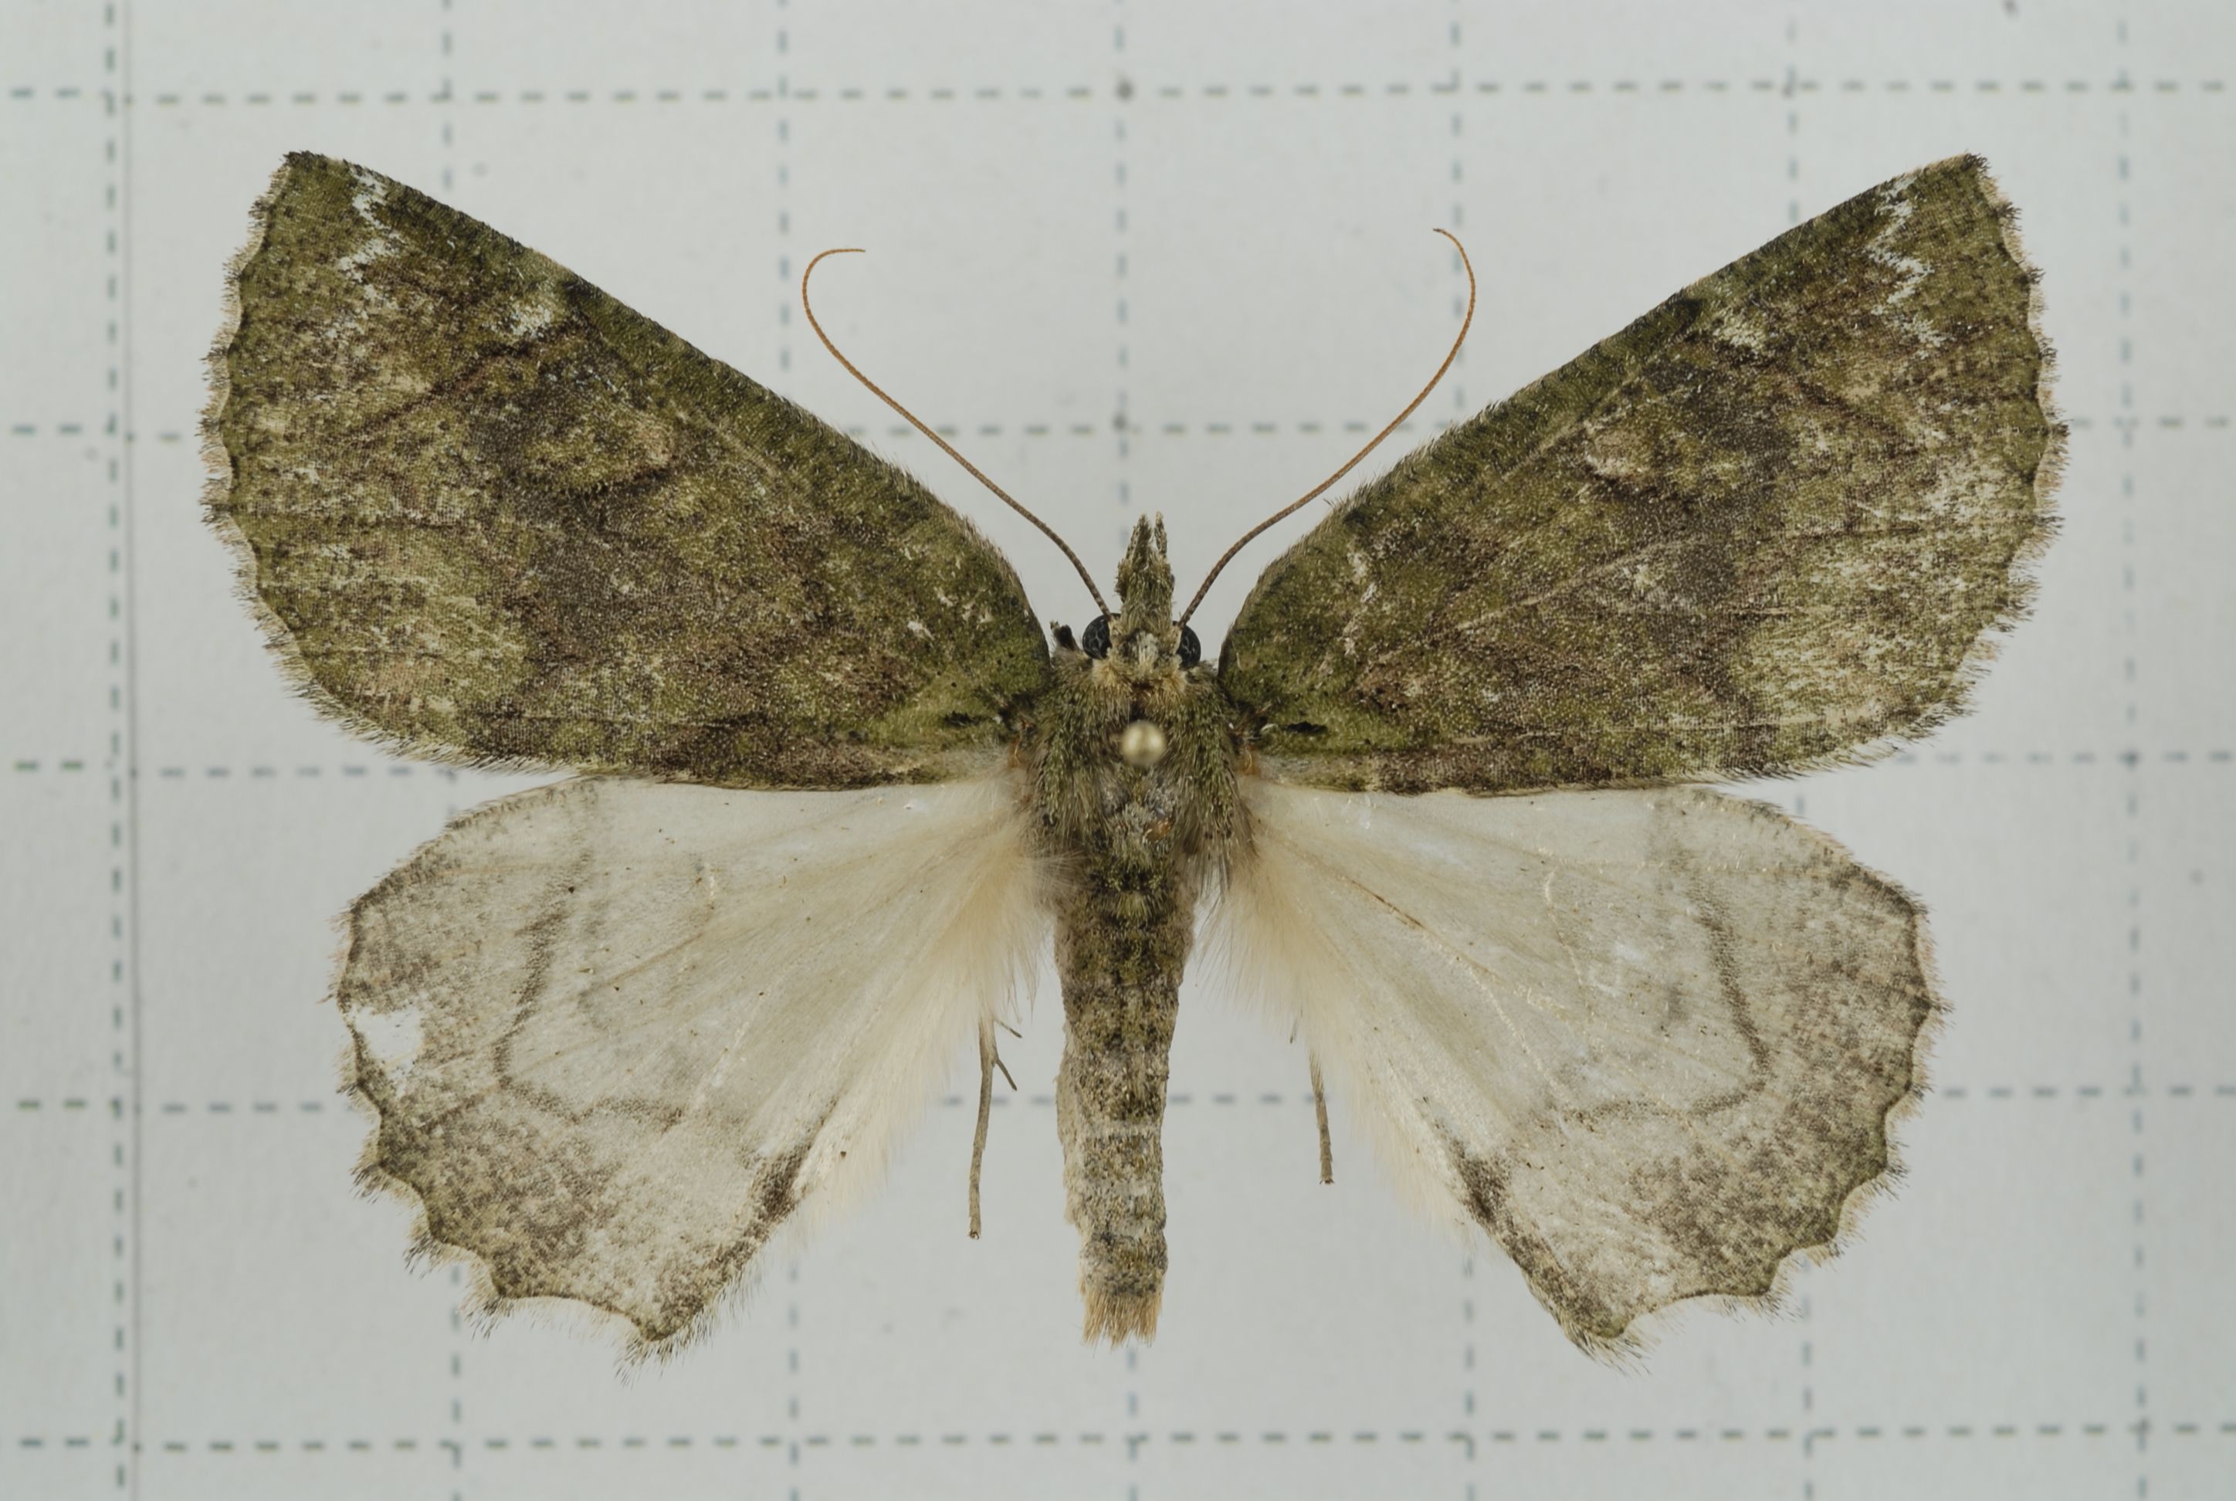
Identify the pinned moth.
Dindica kishidai
